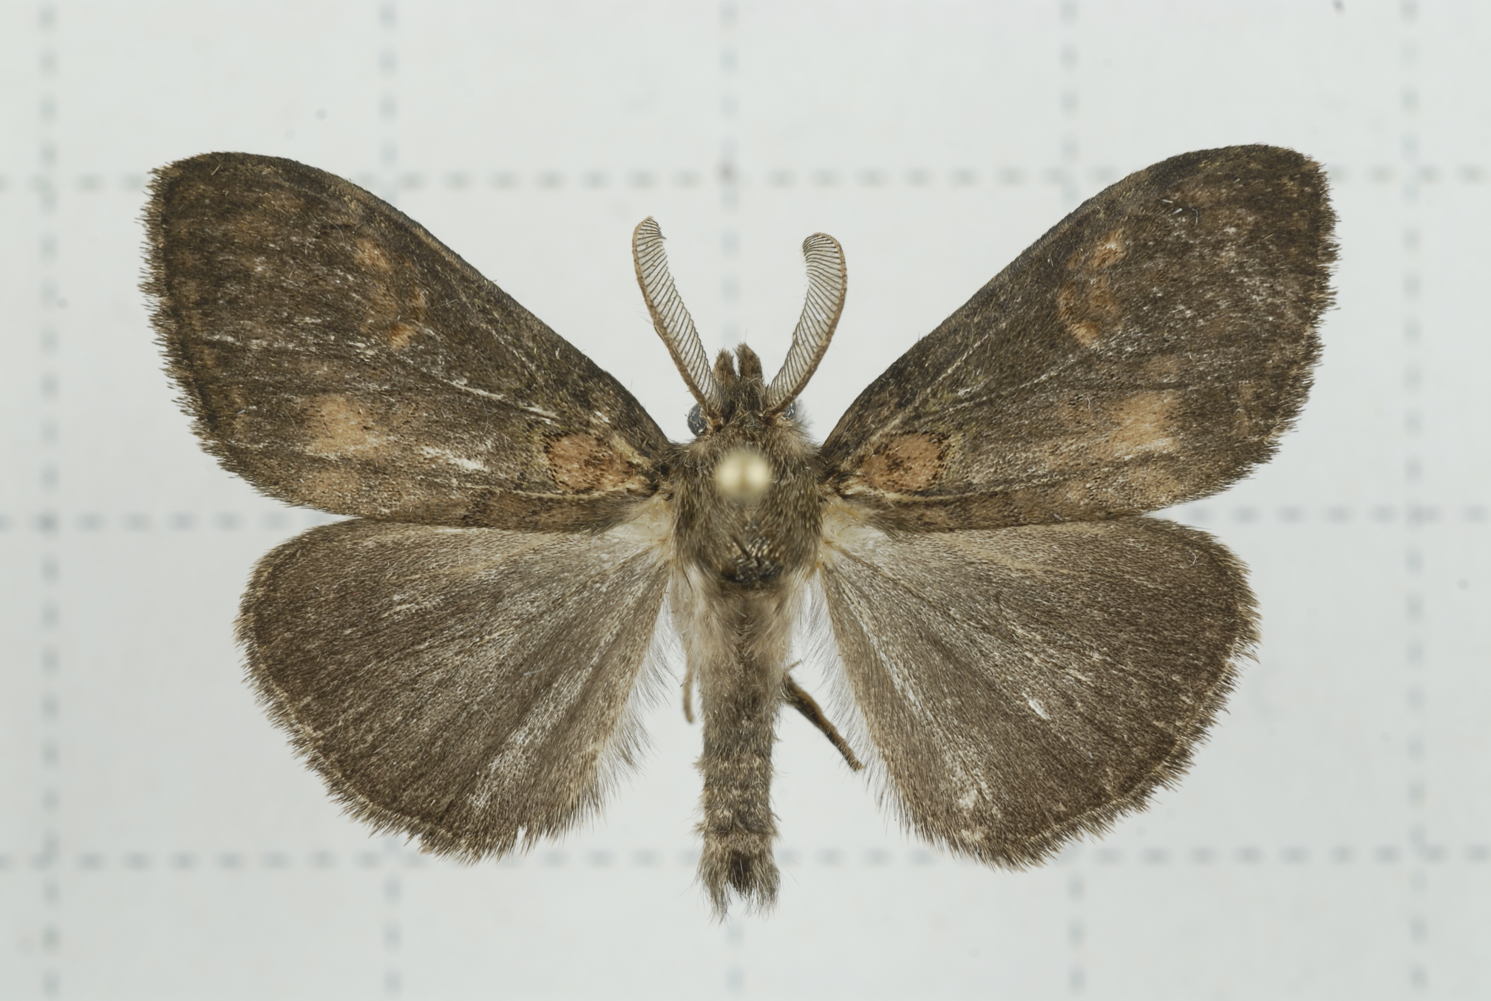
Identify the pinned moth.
Olene dudgeoni
